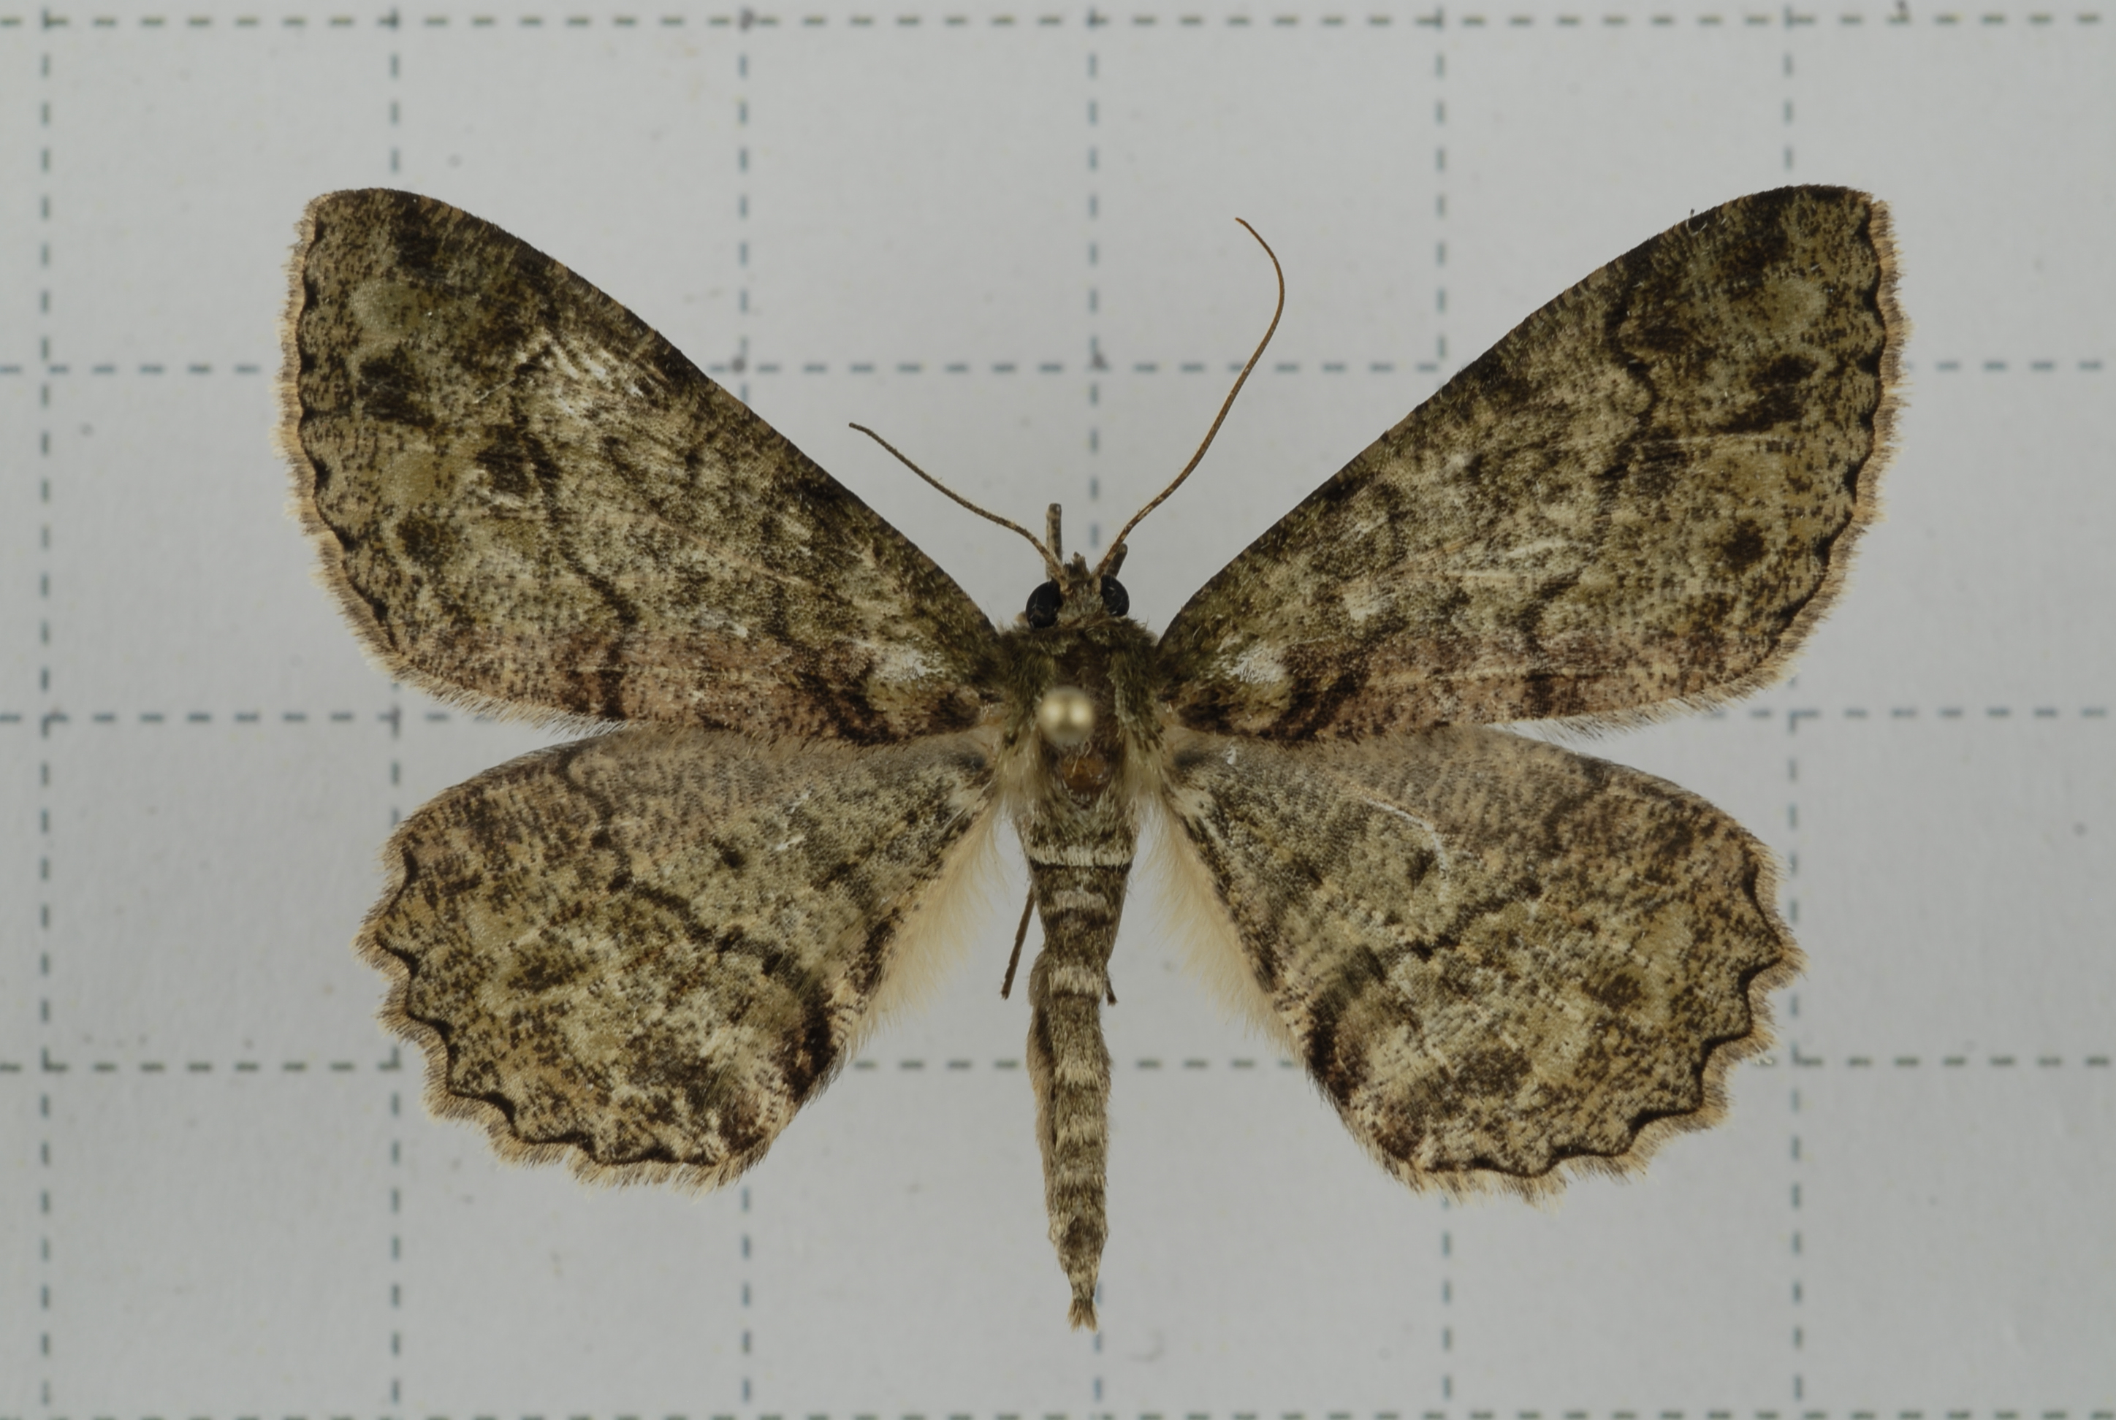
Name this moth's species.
Paradarisa chloauges chloauges
